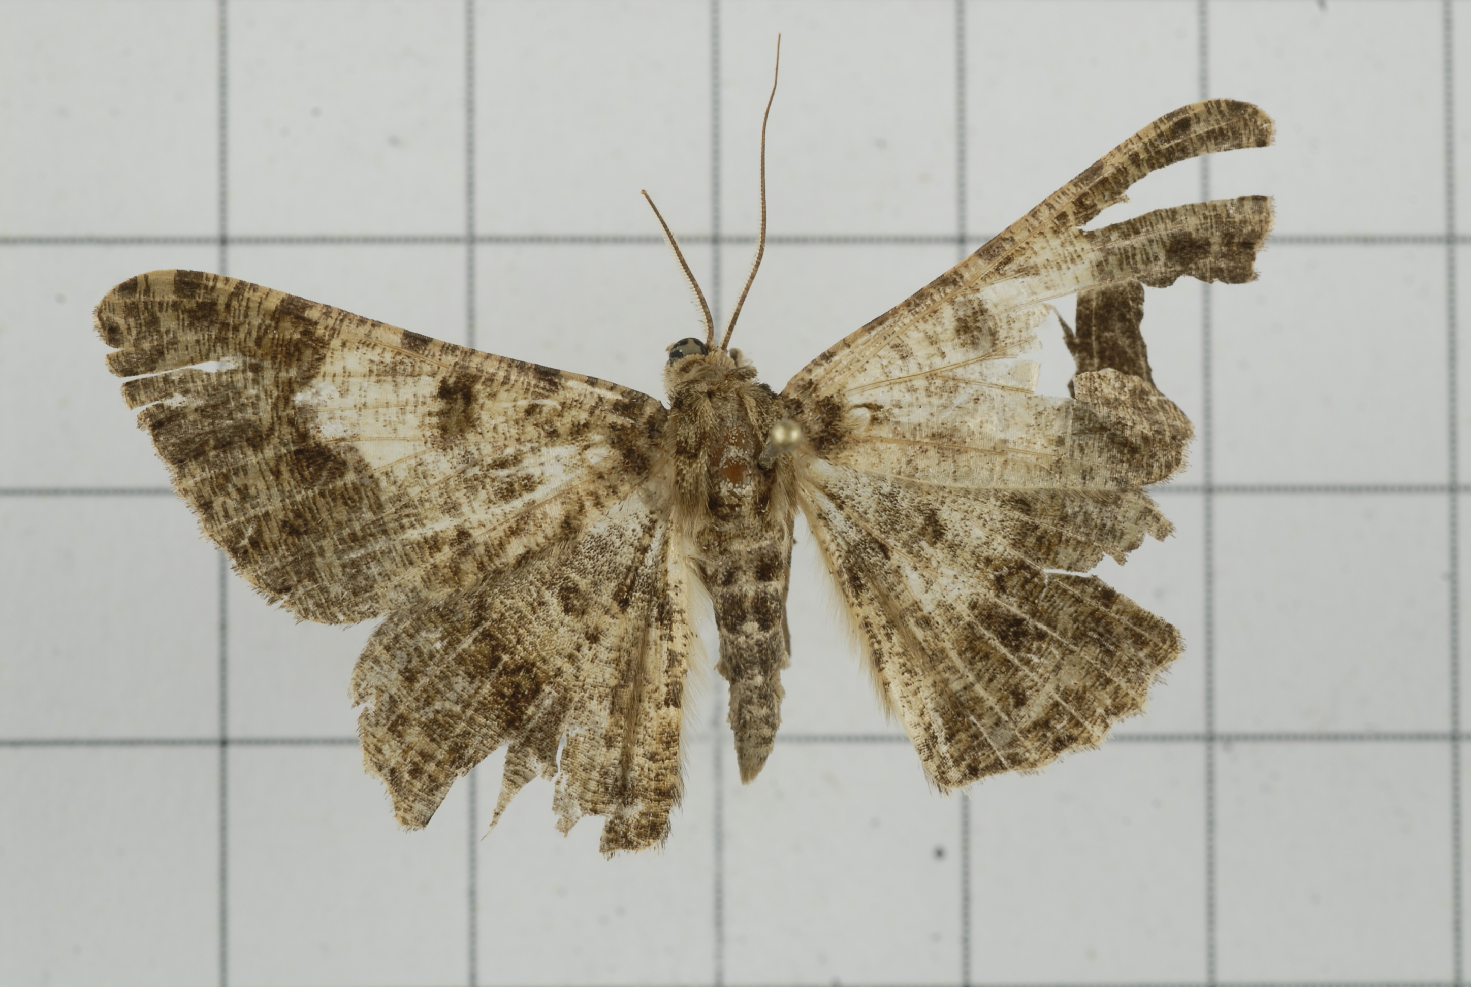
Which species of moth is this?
Racotis boarmiaria
